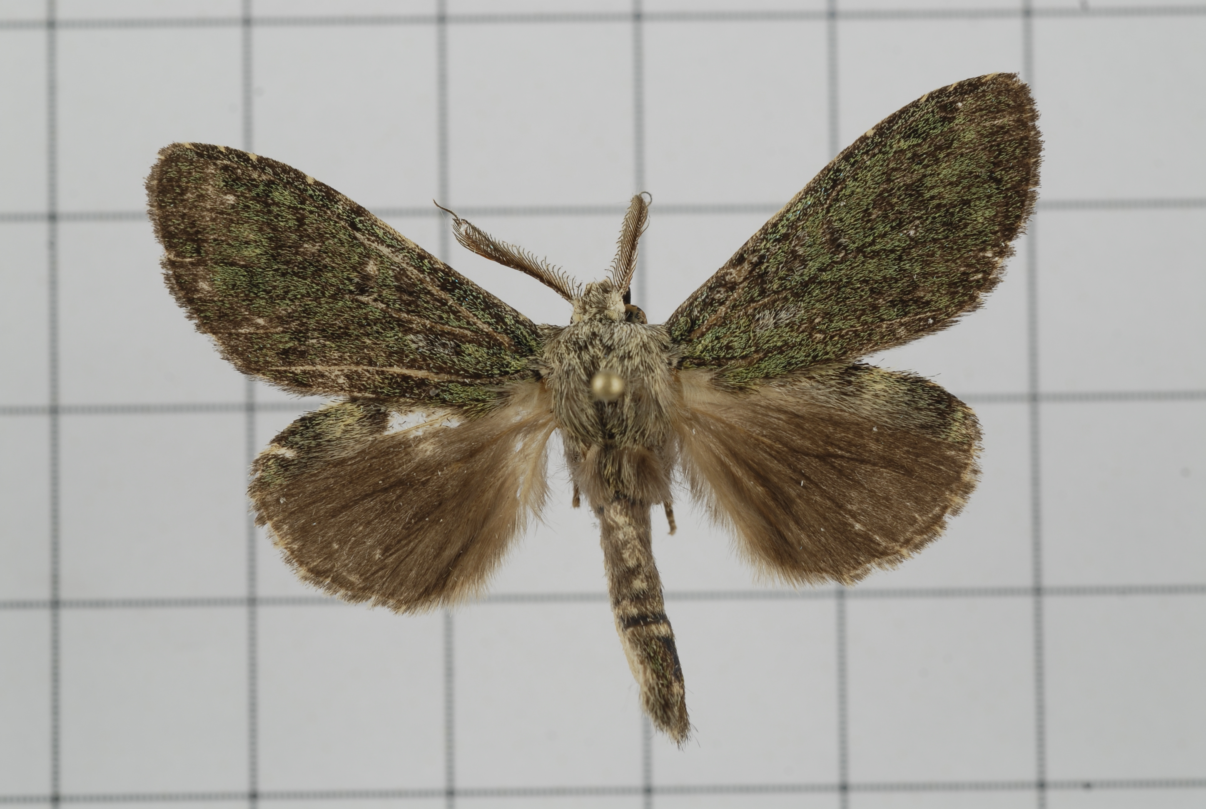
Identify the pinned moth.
Syntypistis cyanea cyanea
